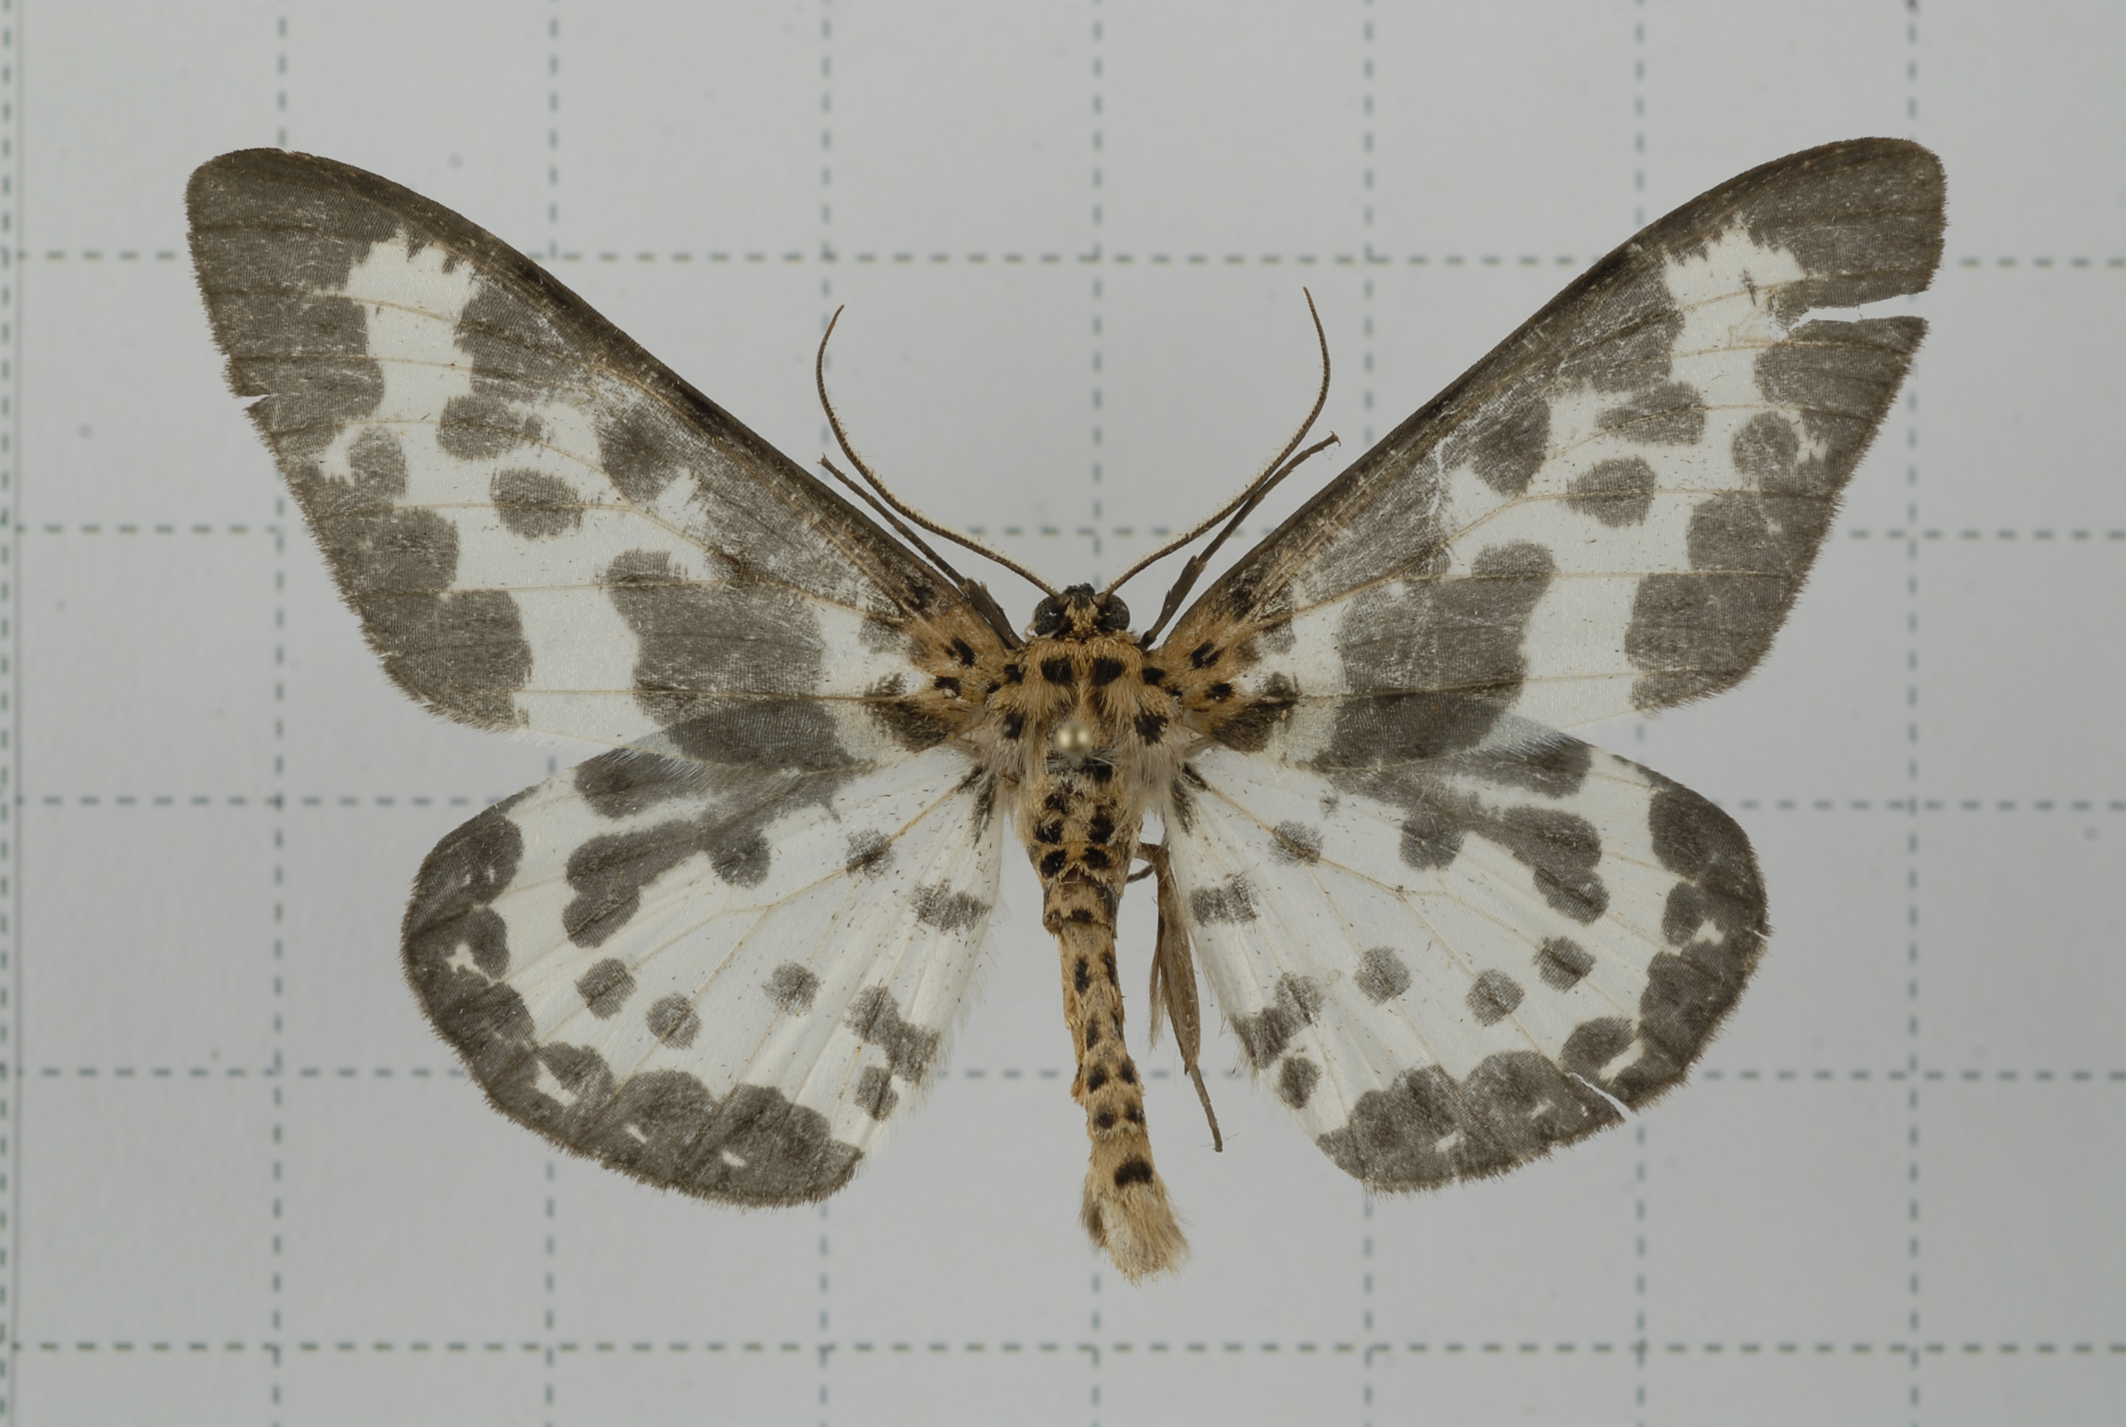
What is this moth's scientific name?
Percnia longitermen
